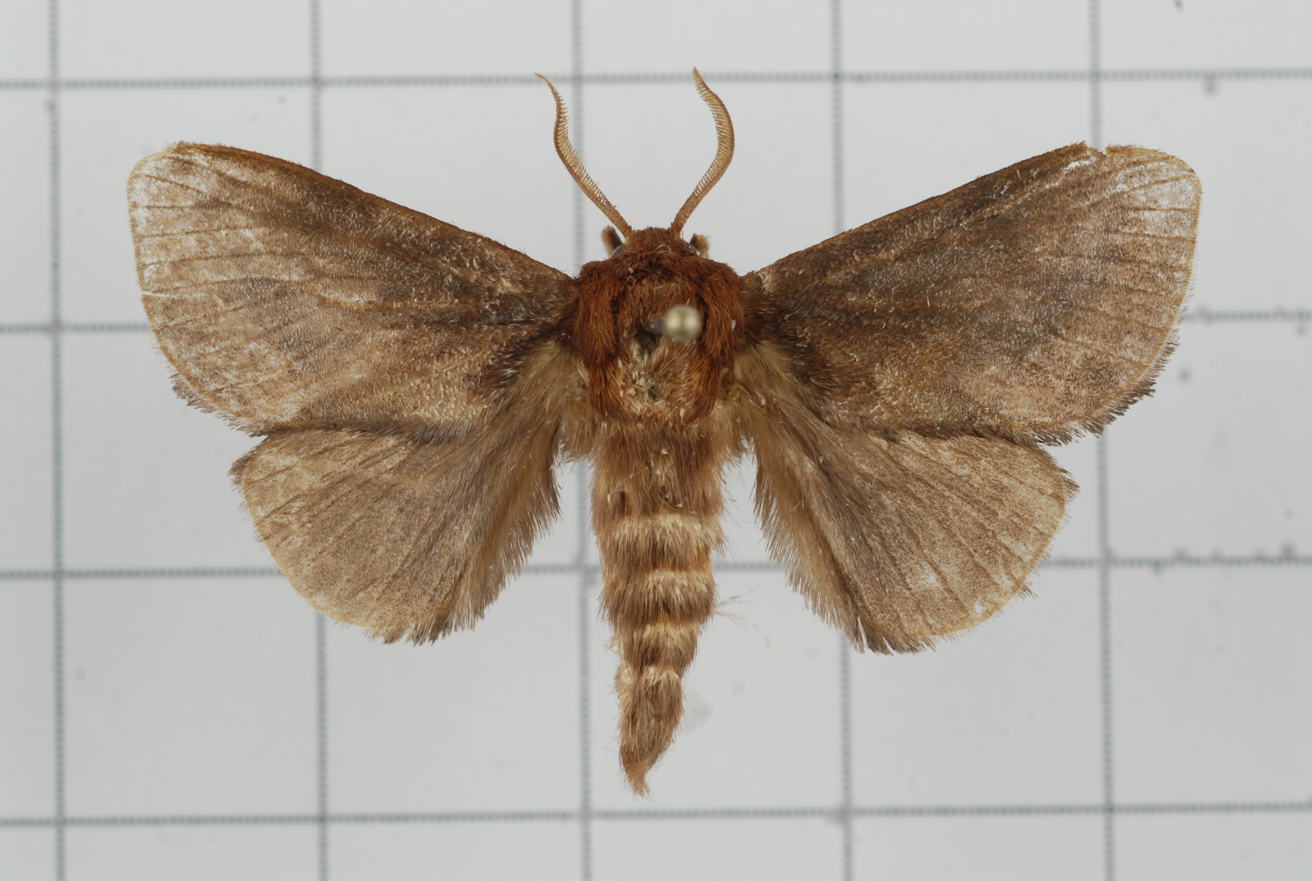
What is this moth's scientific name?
Narosoideus vulpina
